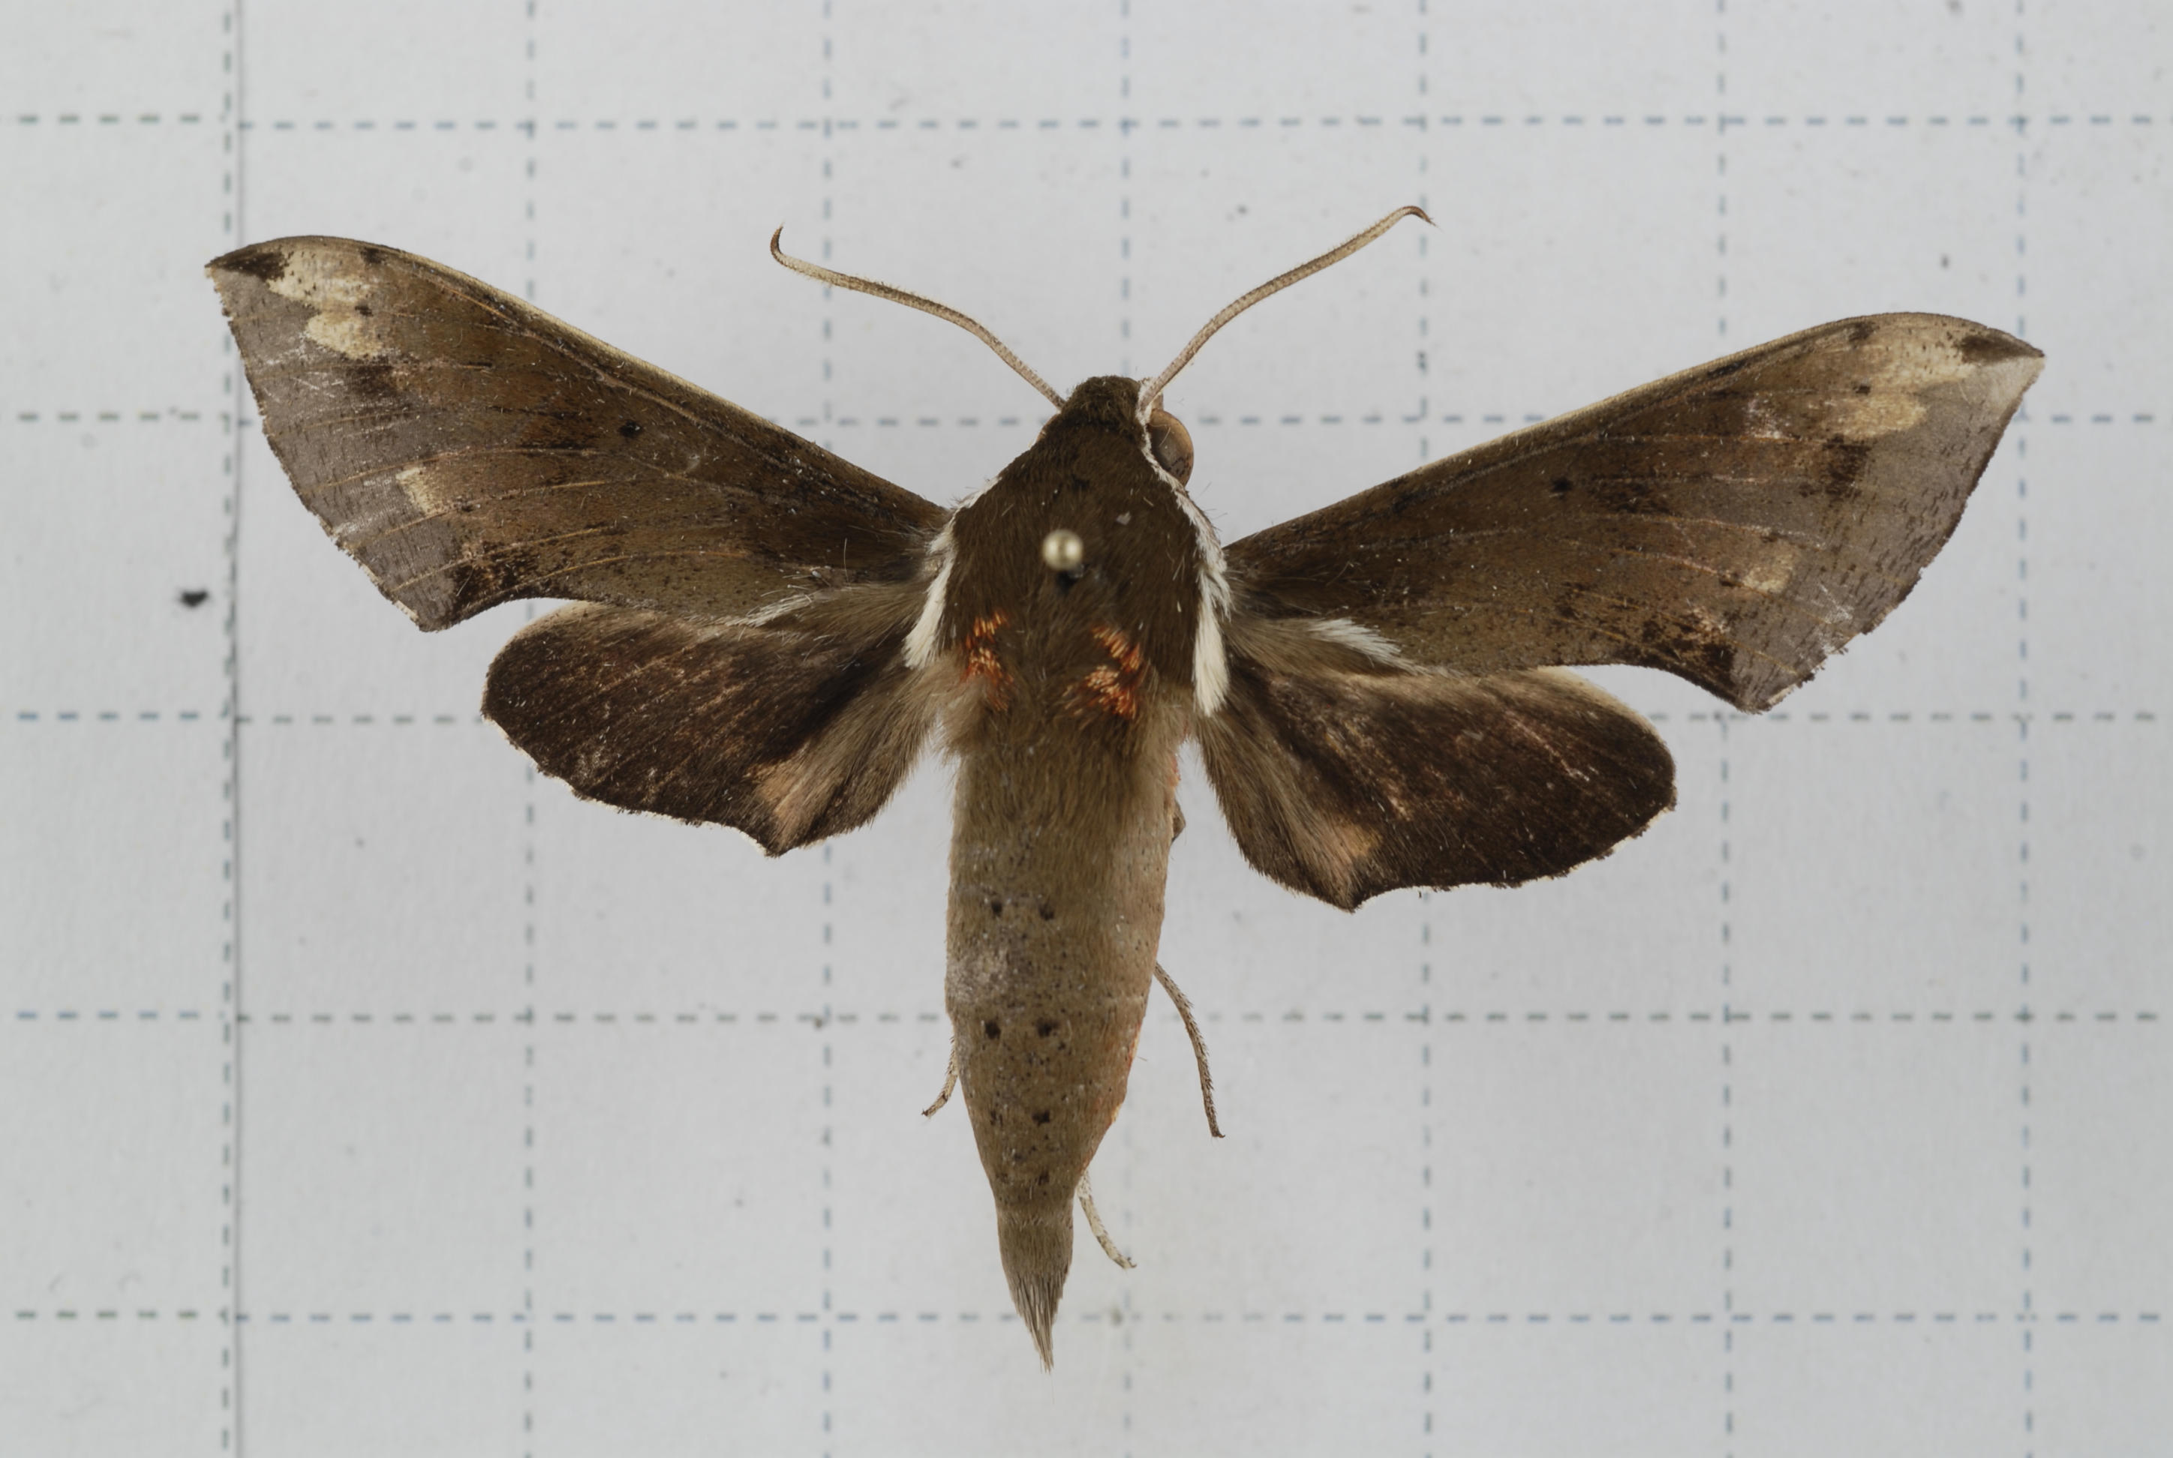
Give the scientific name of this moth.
Rhagastis mongoliana
